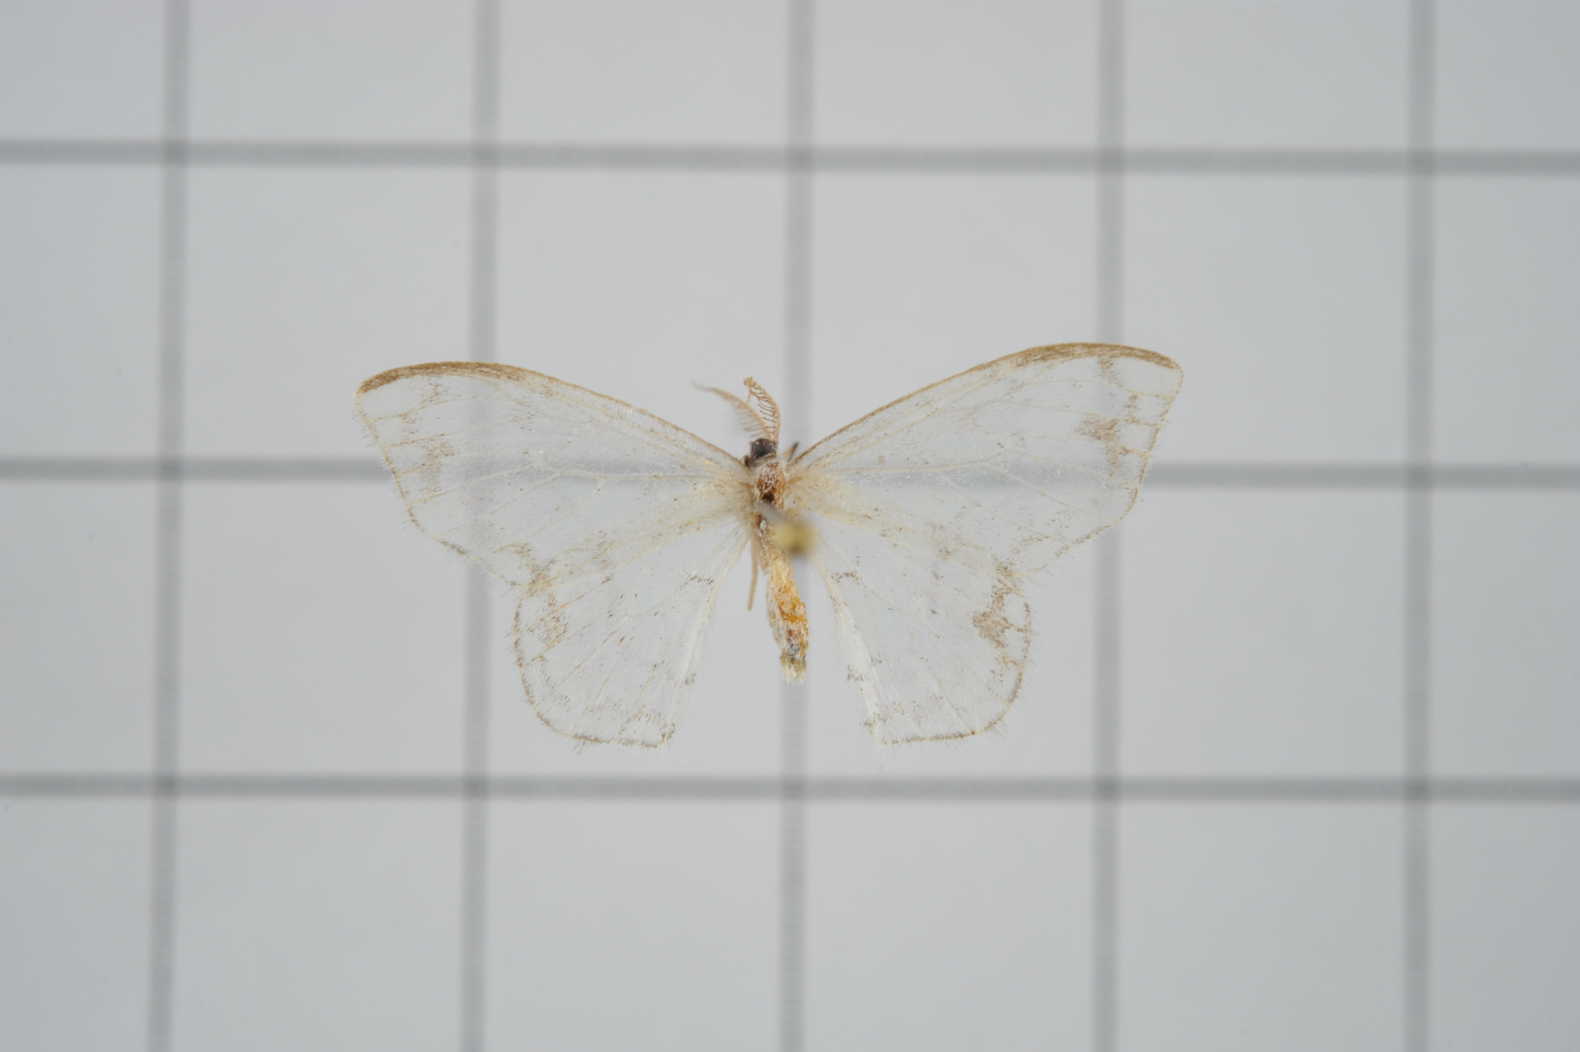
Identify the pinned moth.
Auzatellodes arizana
